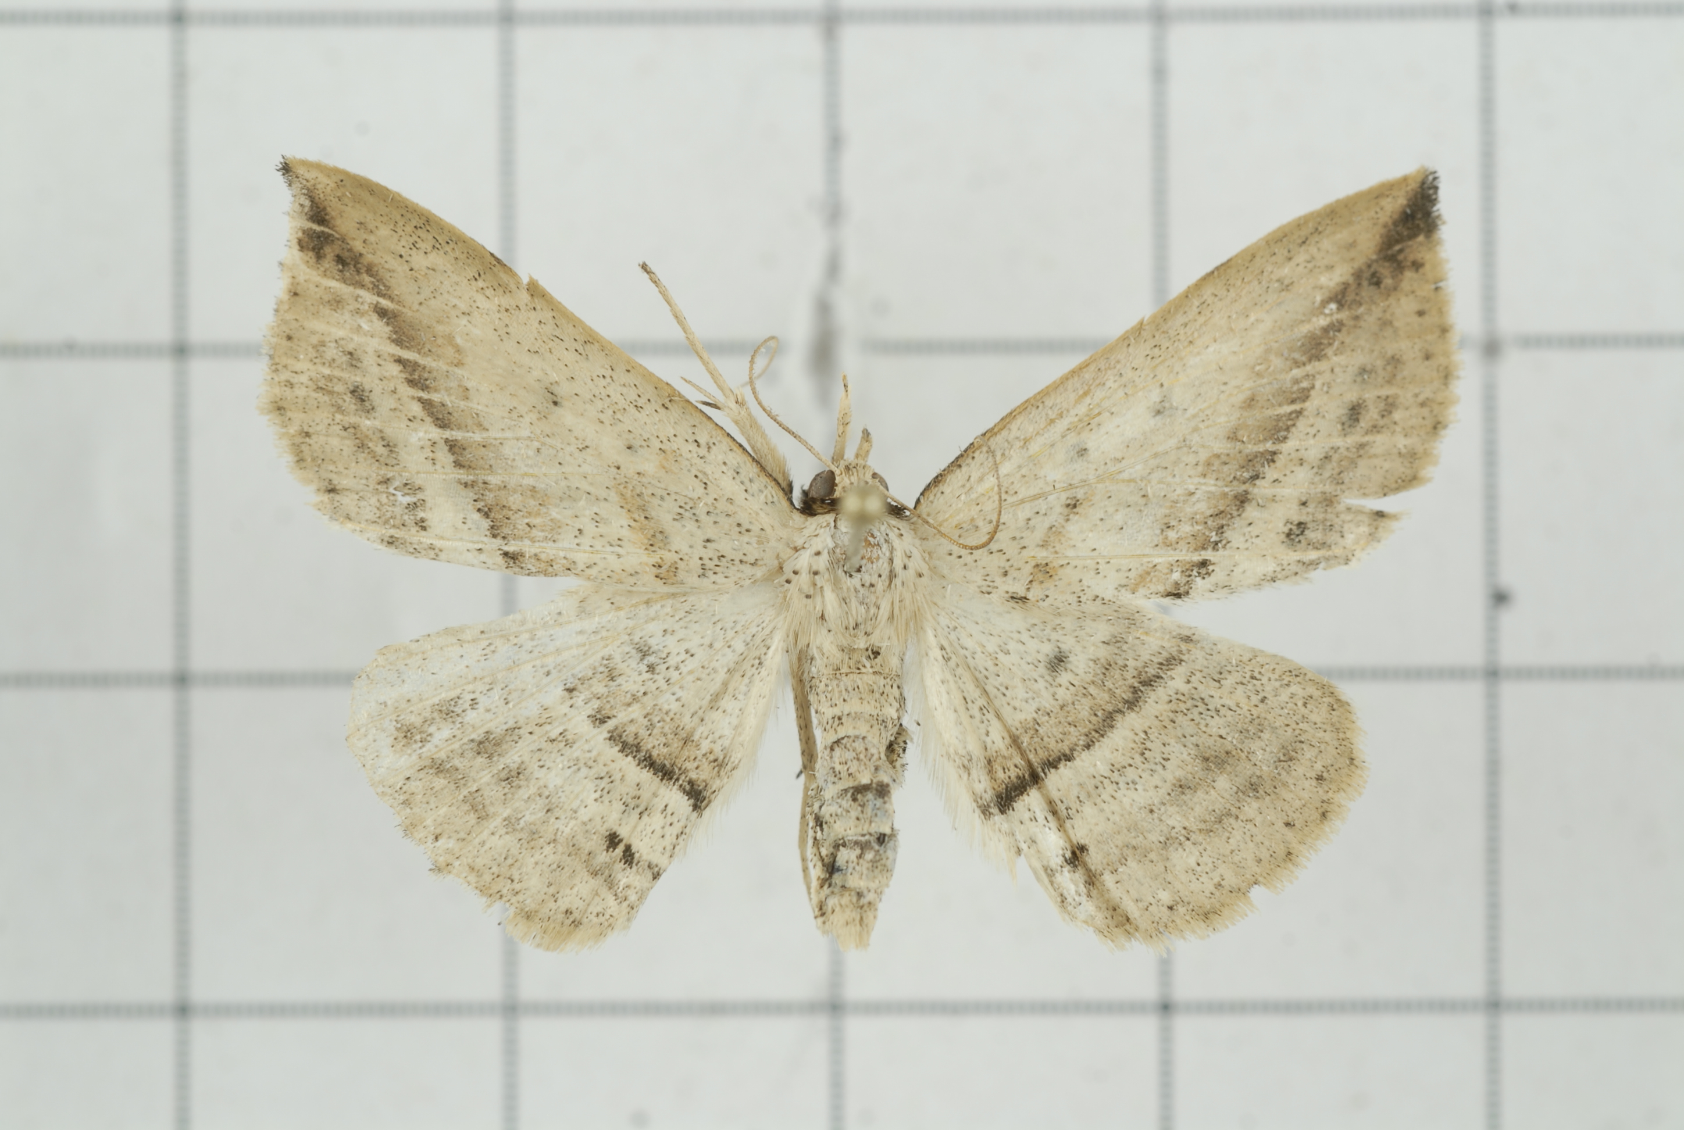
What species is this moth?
Carsina kanshireiensis
